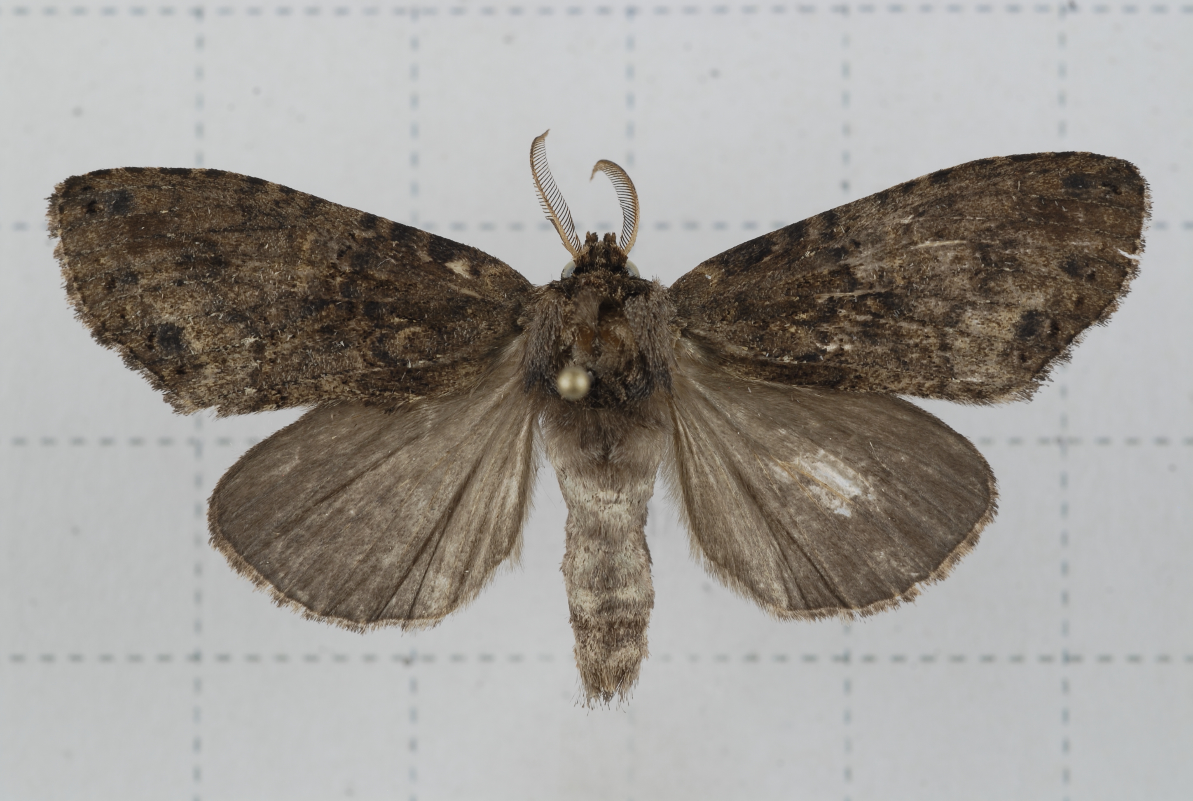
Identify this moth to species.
Higena trichosticha
